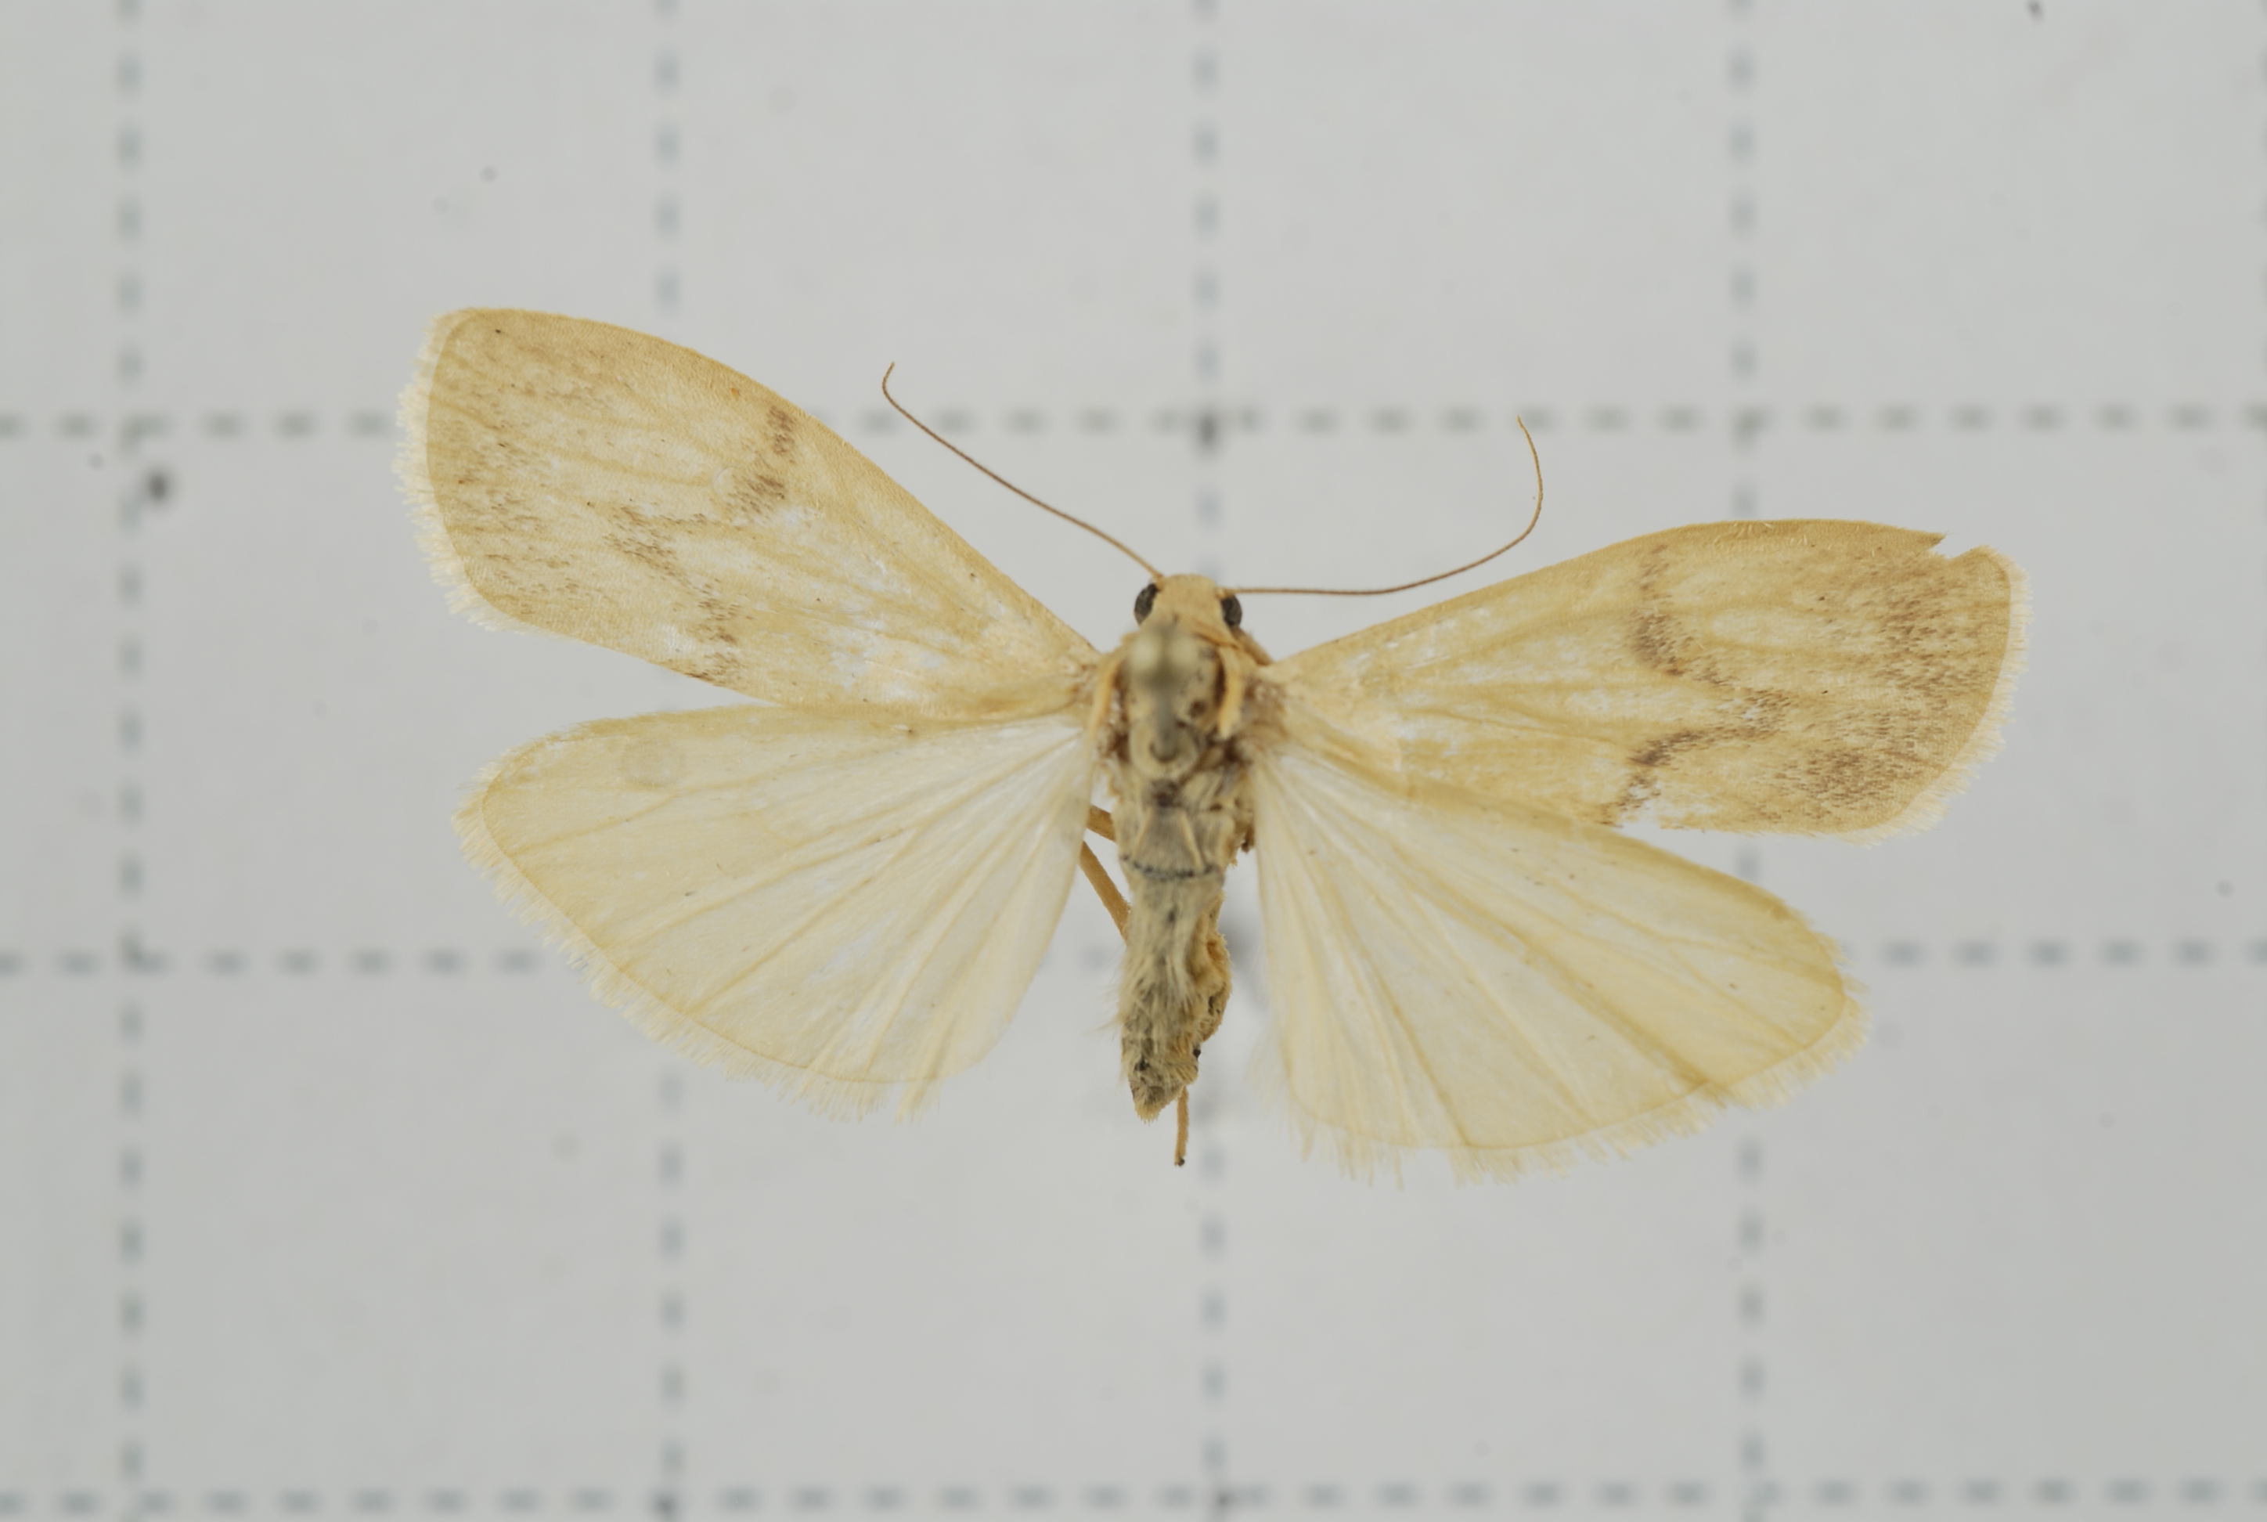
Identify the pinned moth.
Teuloma tainebula
